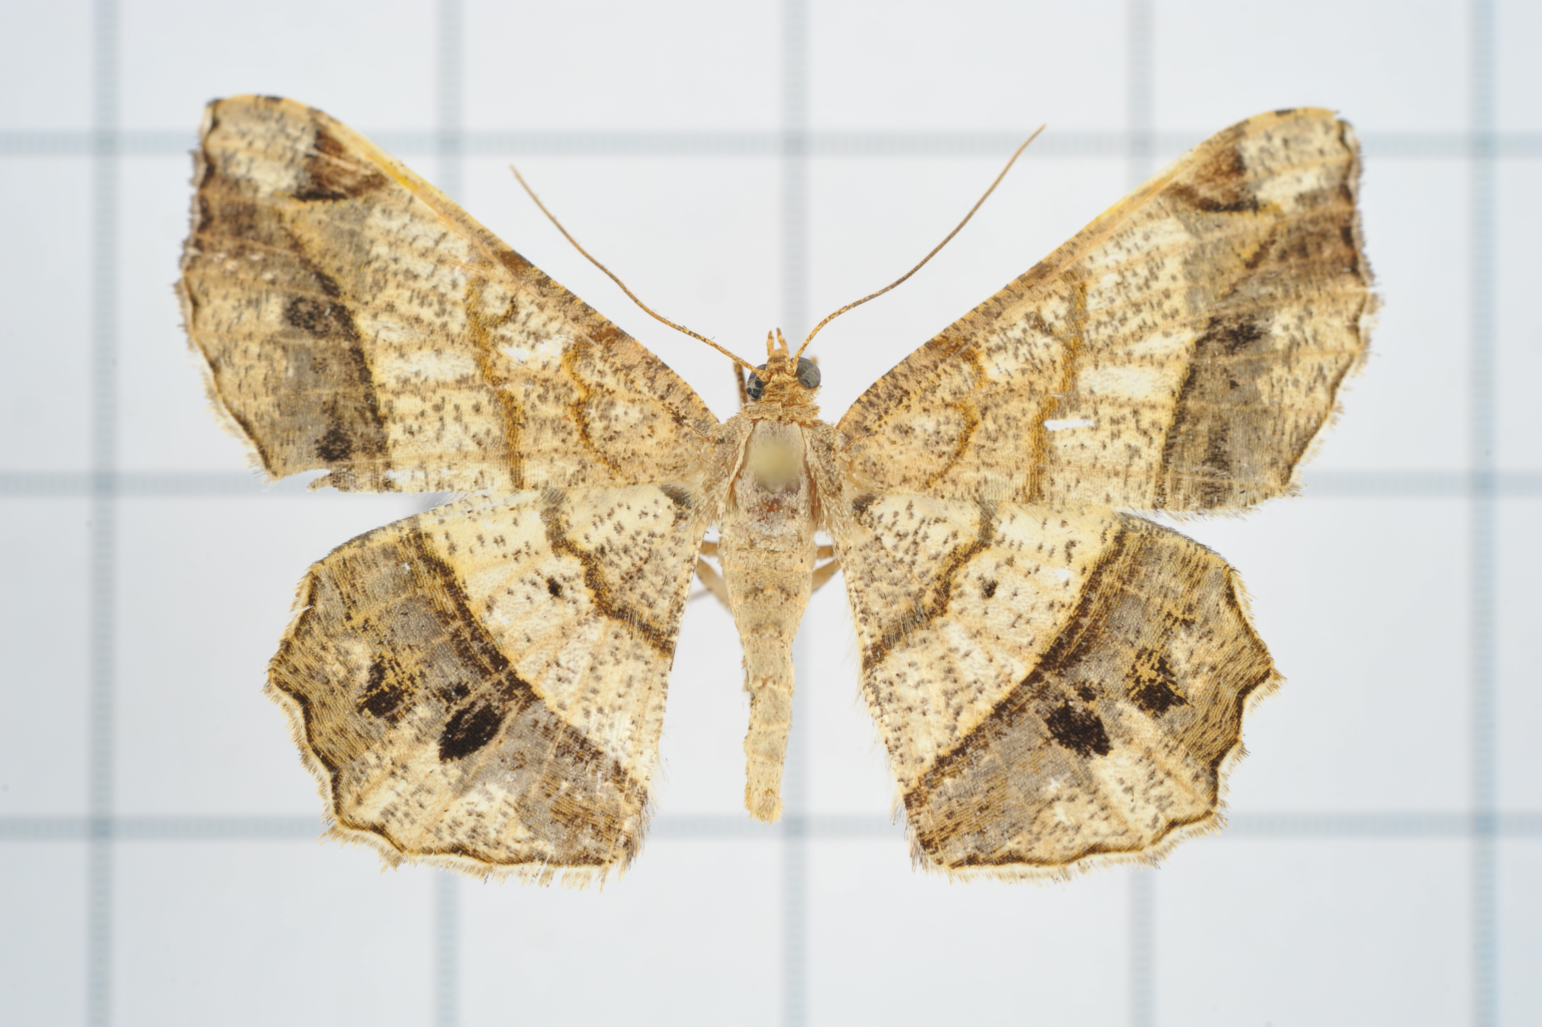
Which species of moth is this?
Chiasmia intermediaria
